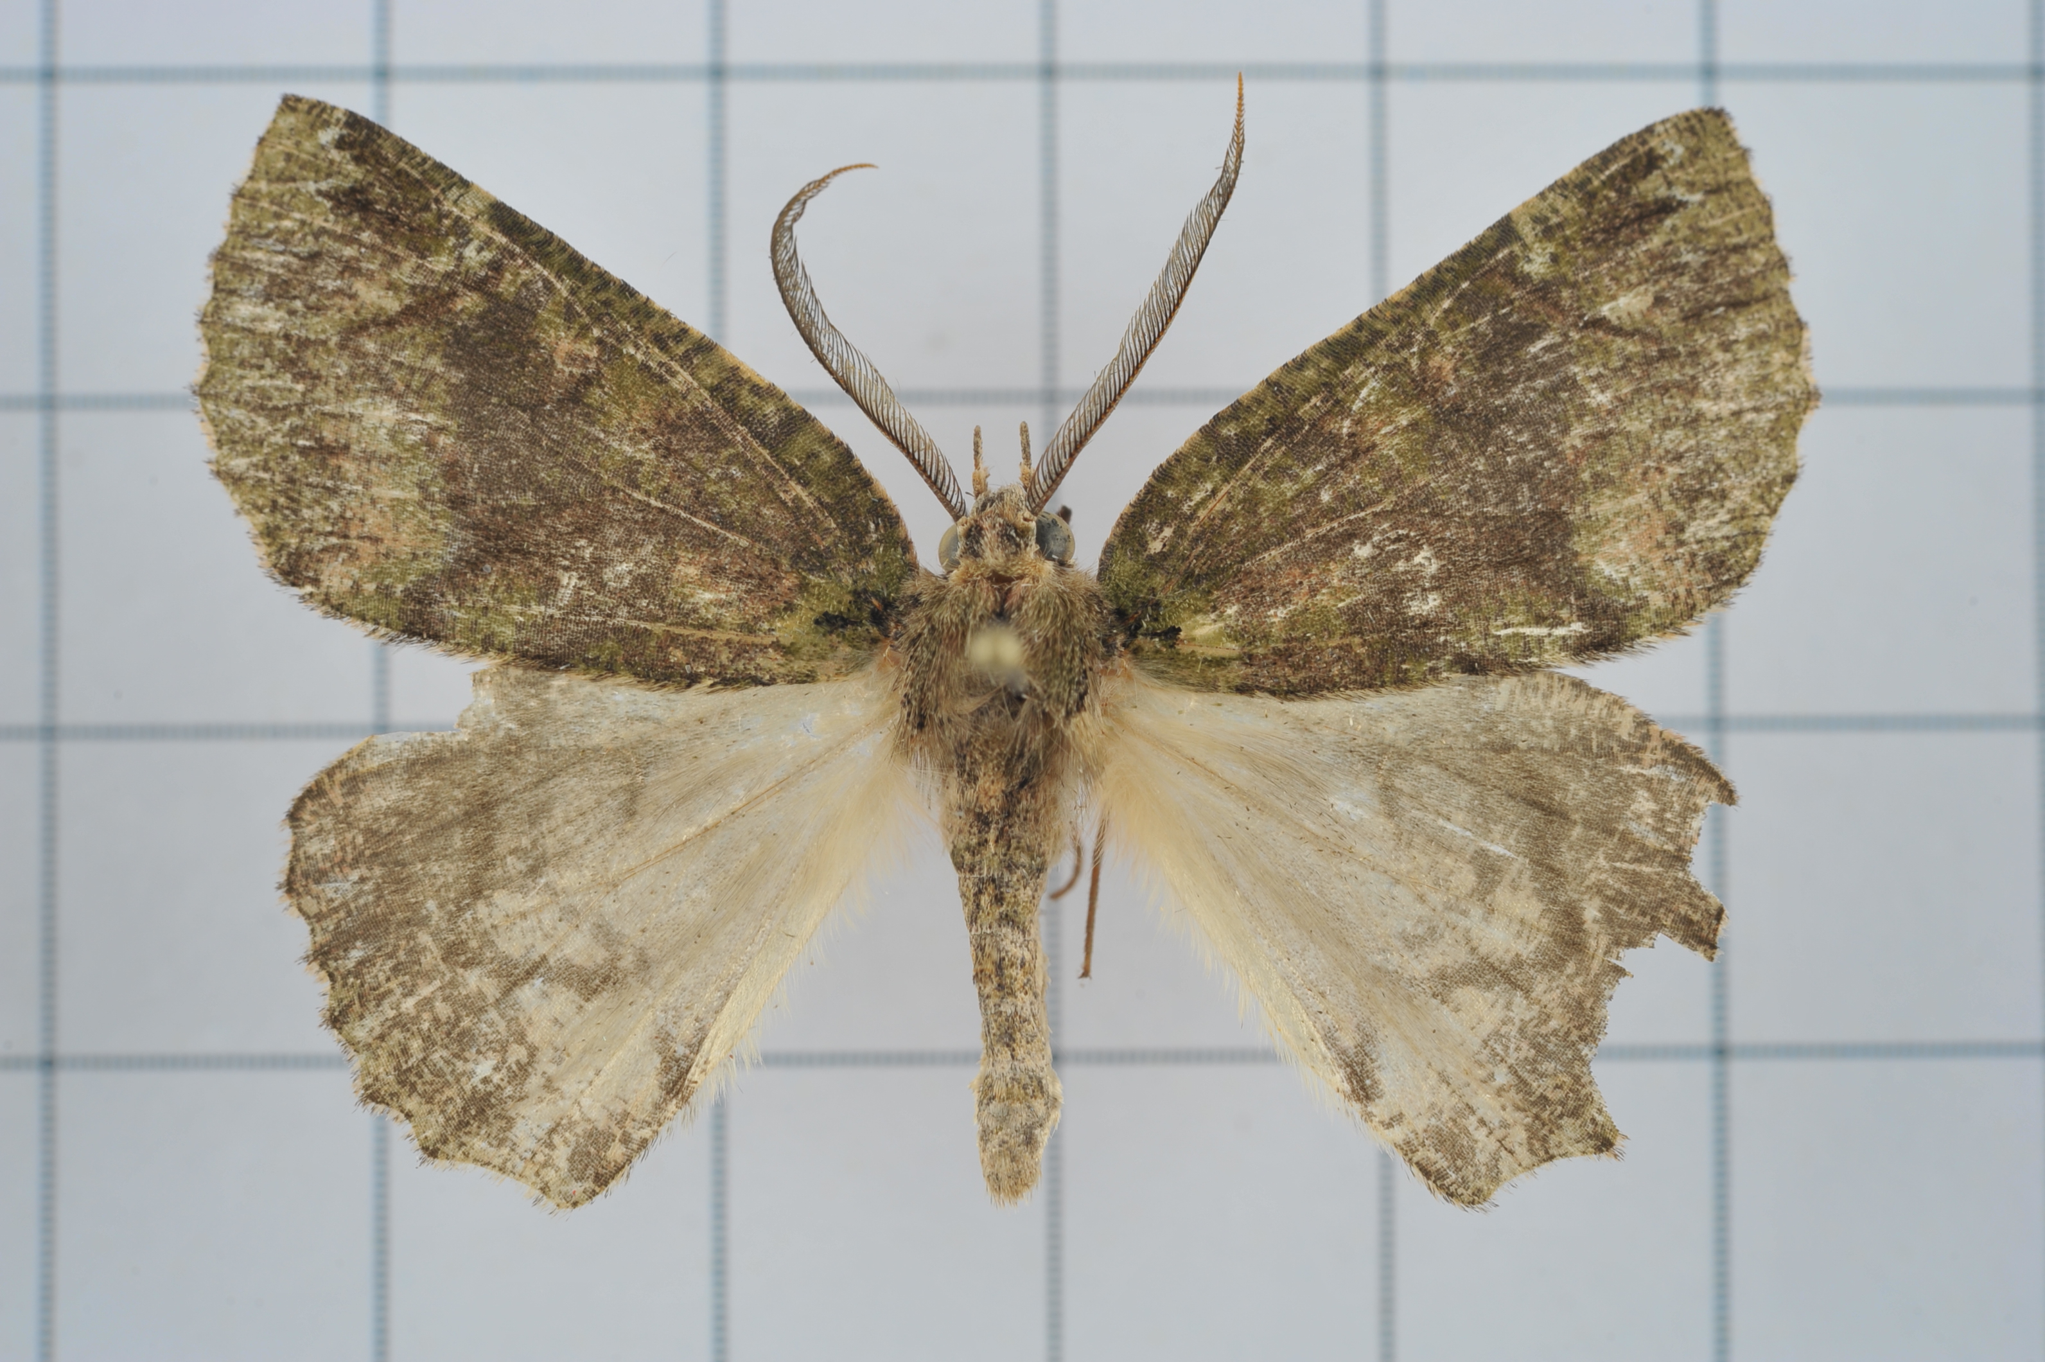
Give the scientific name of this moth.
Dindica kishidai
